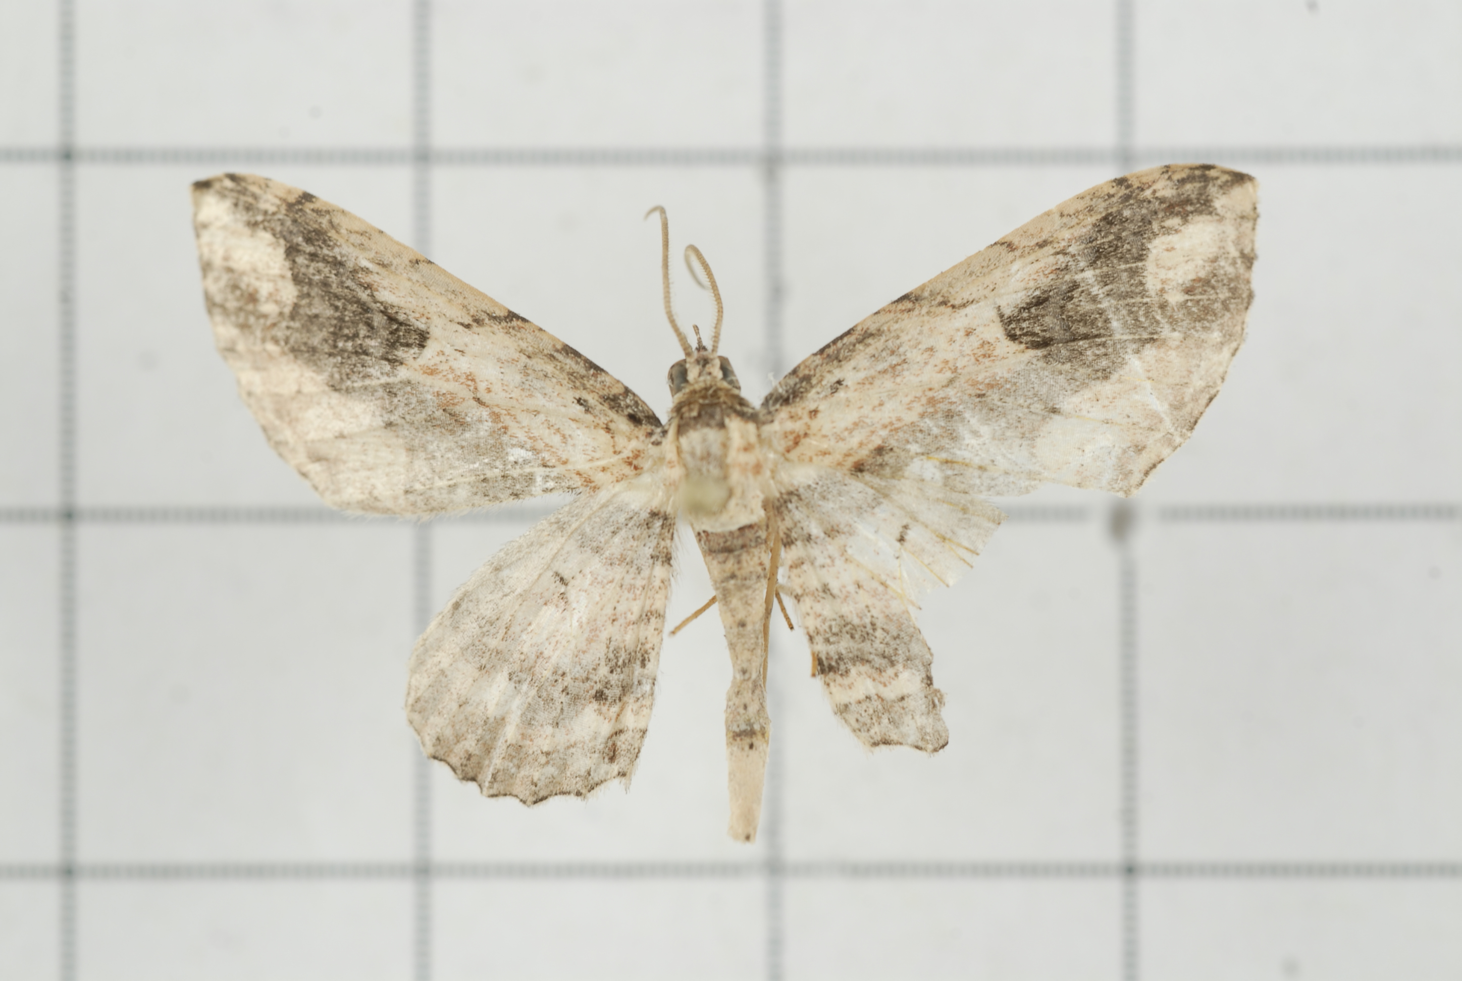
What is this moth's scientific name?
Ziridava kanshireiensis
